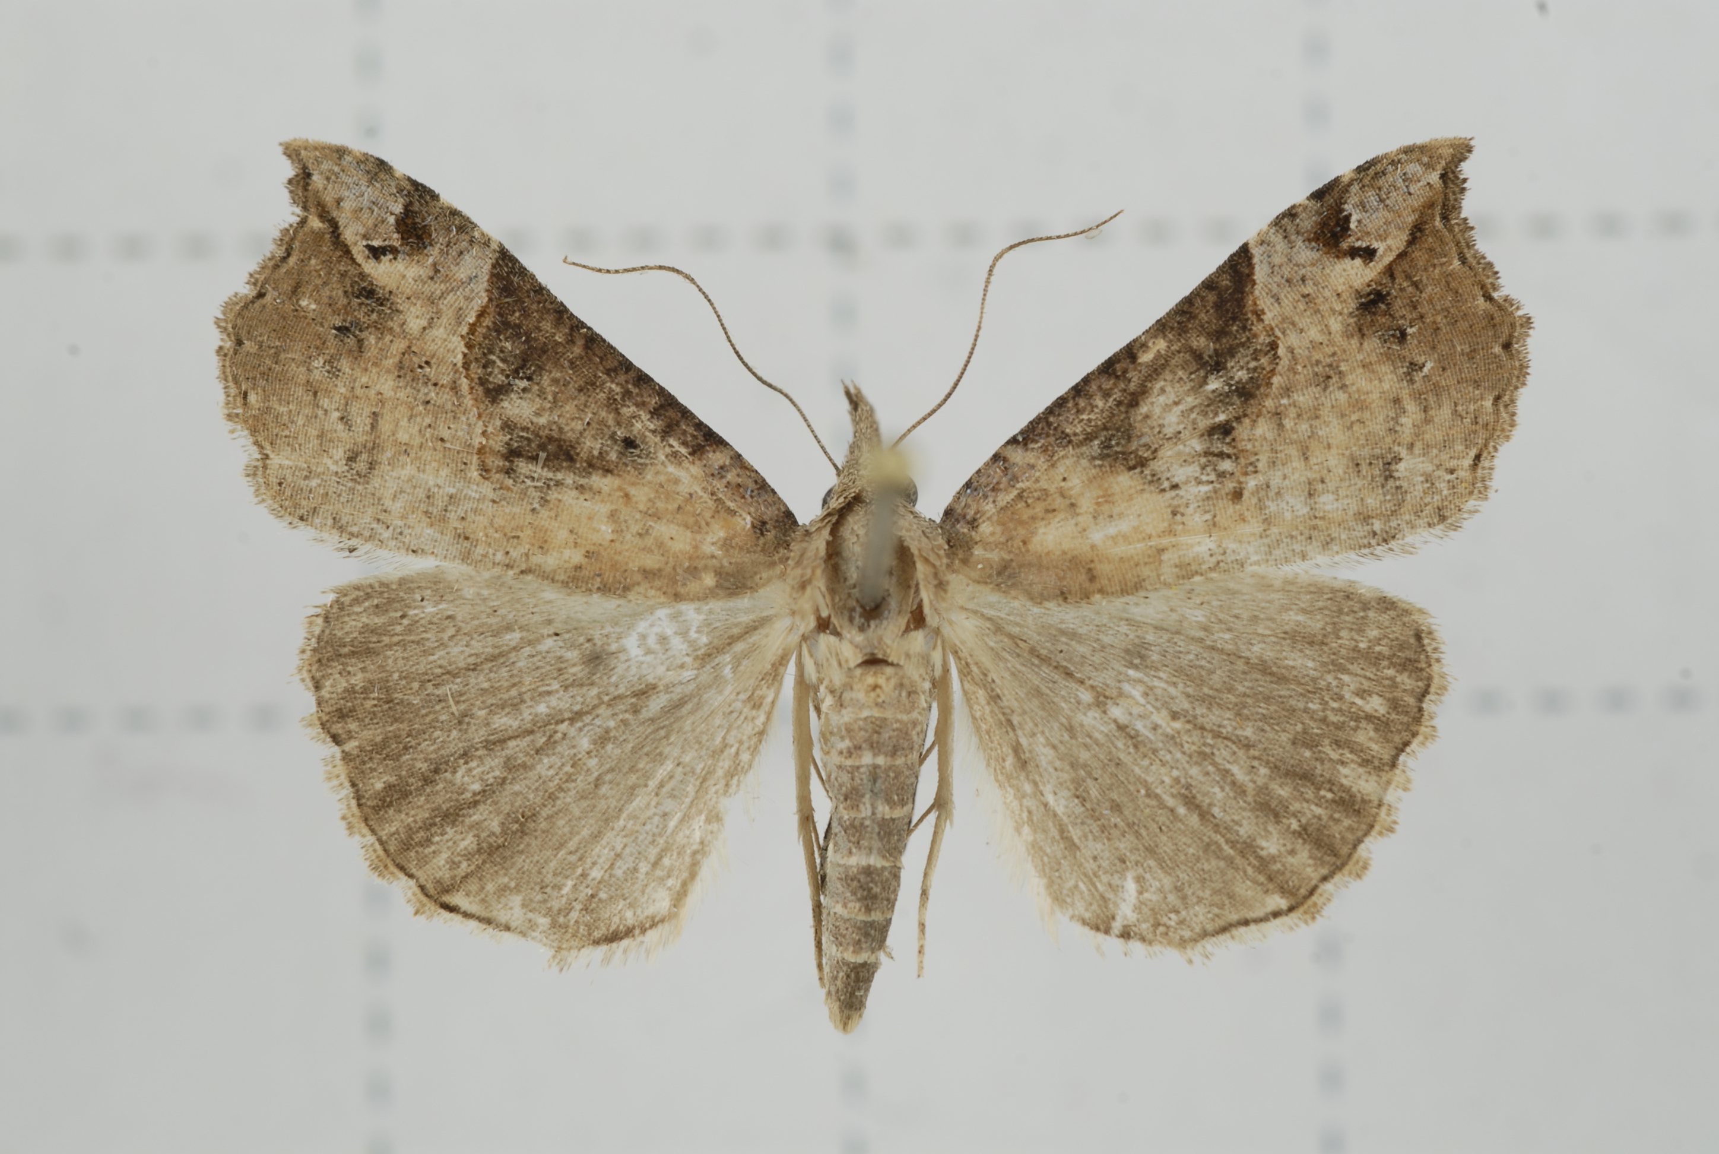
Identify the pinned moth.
Hypena triangularis
